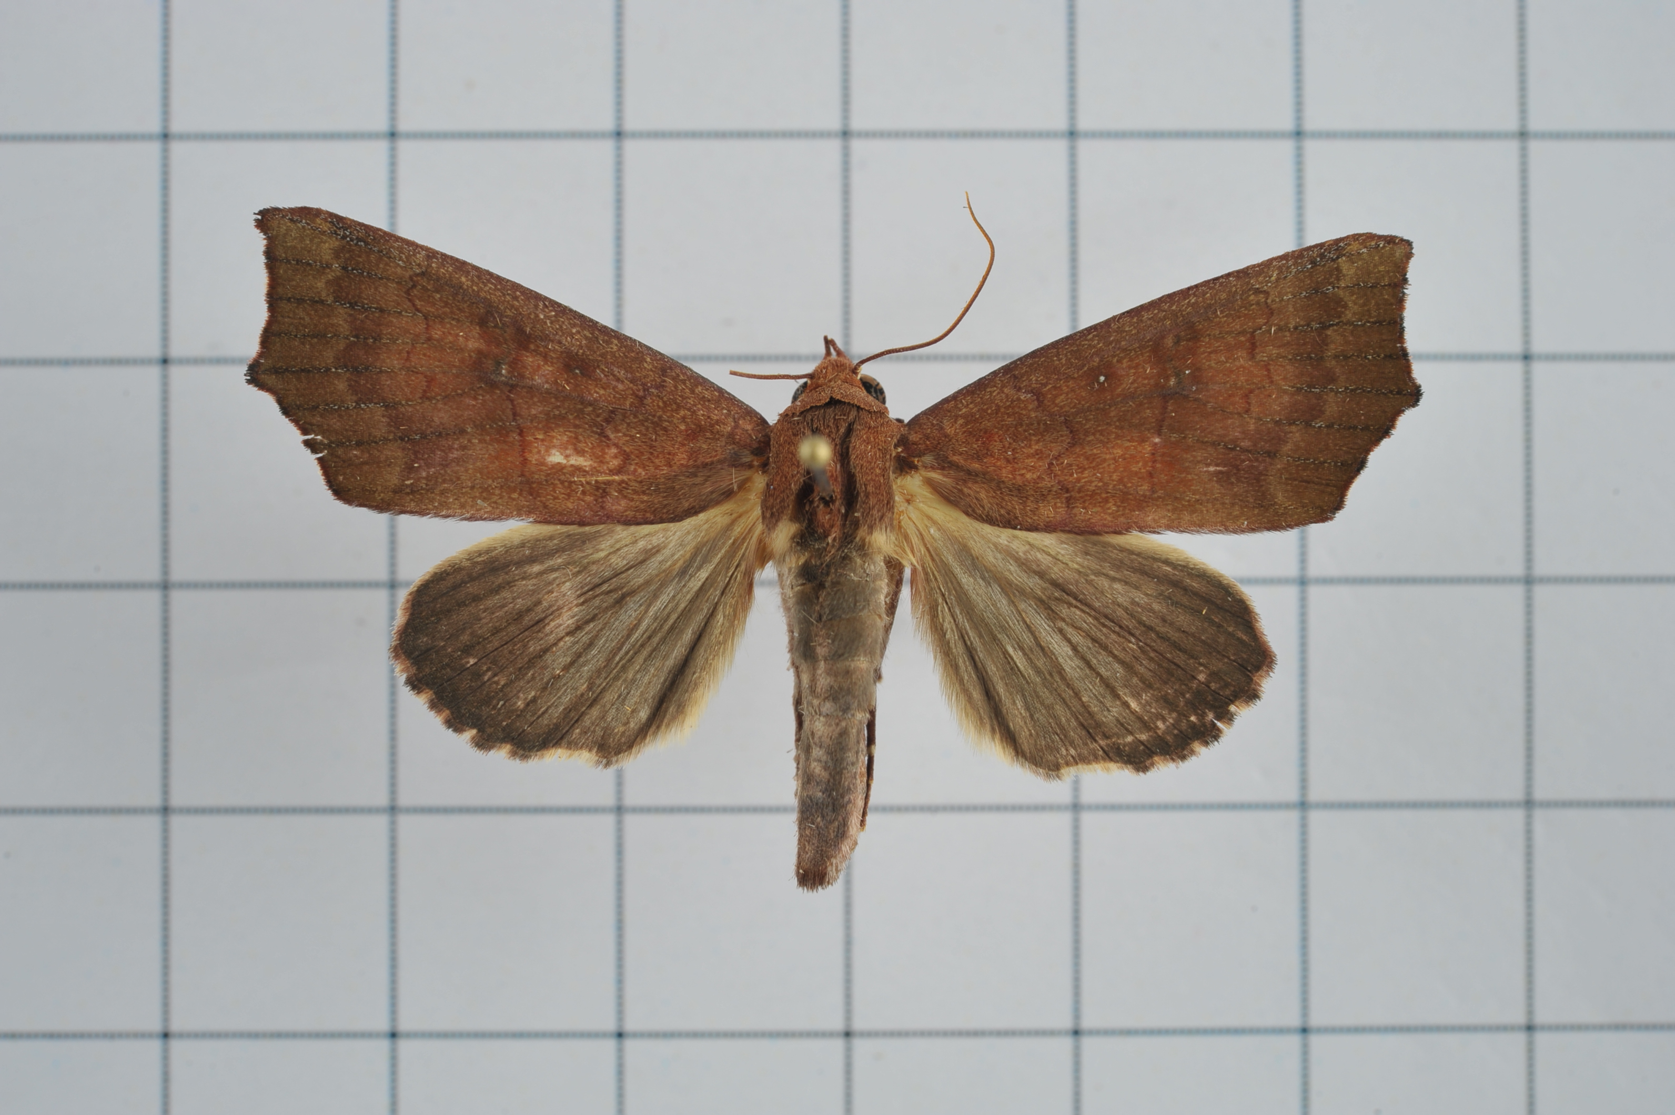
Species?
Rusicada privata
